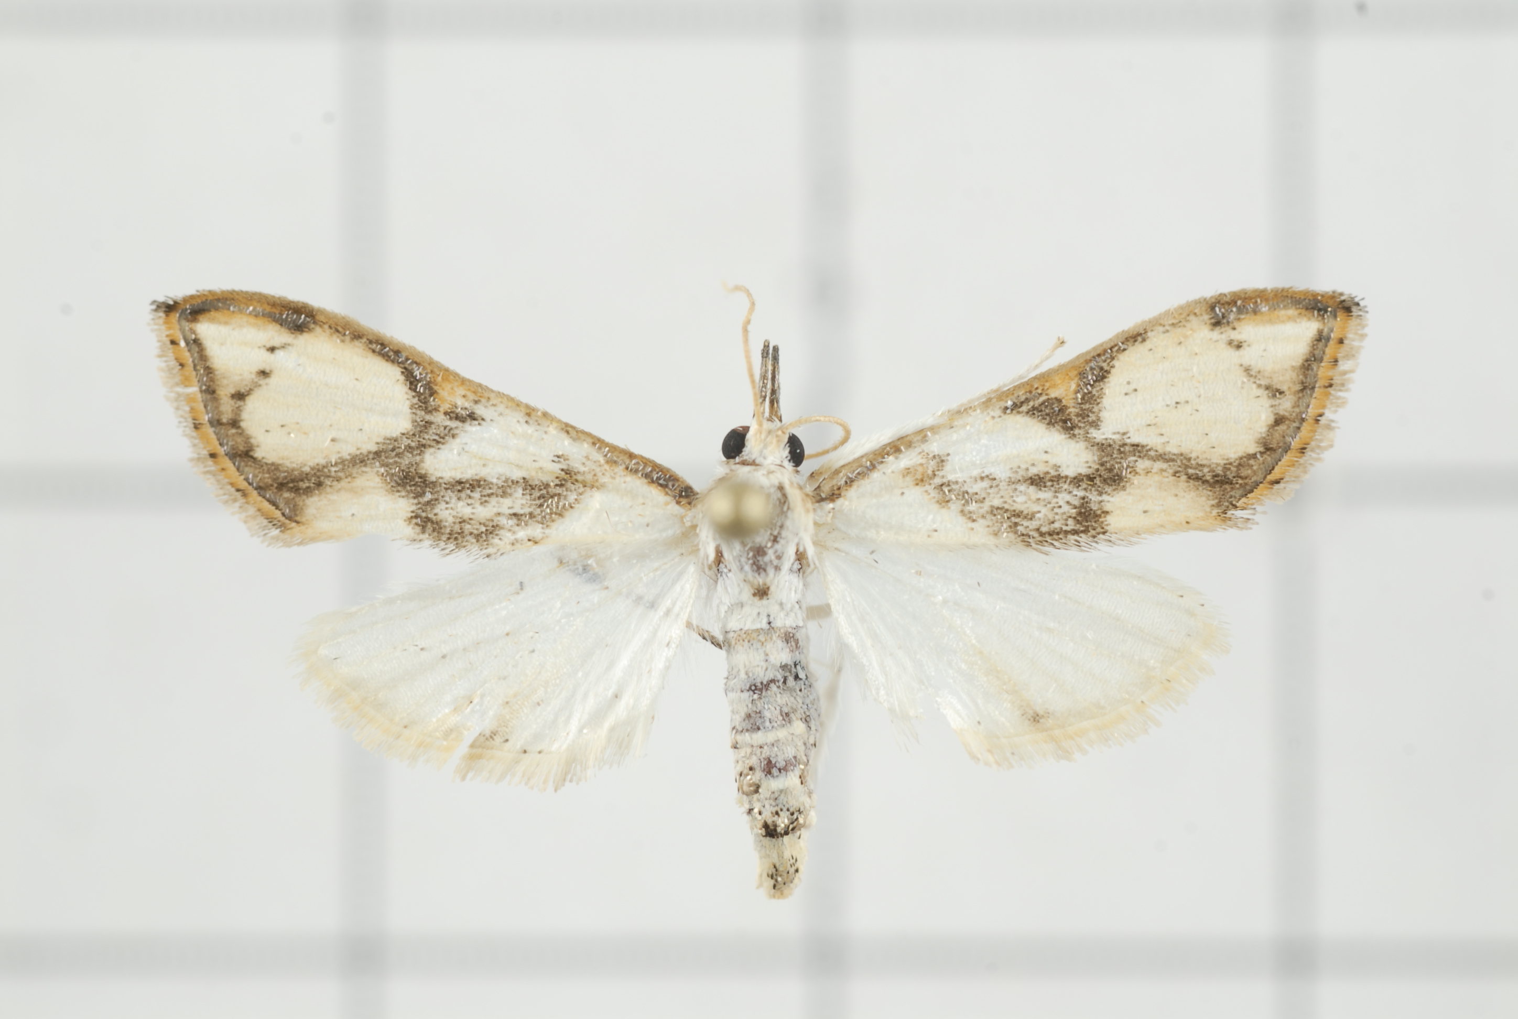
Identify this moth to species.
Cirrhochrista bracteolalis
